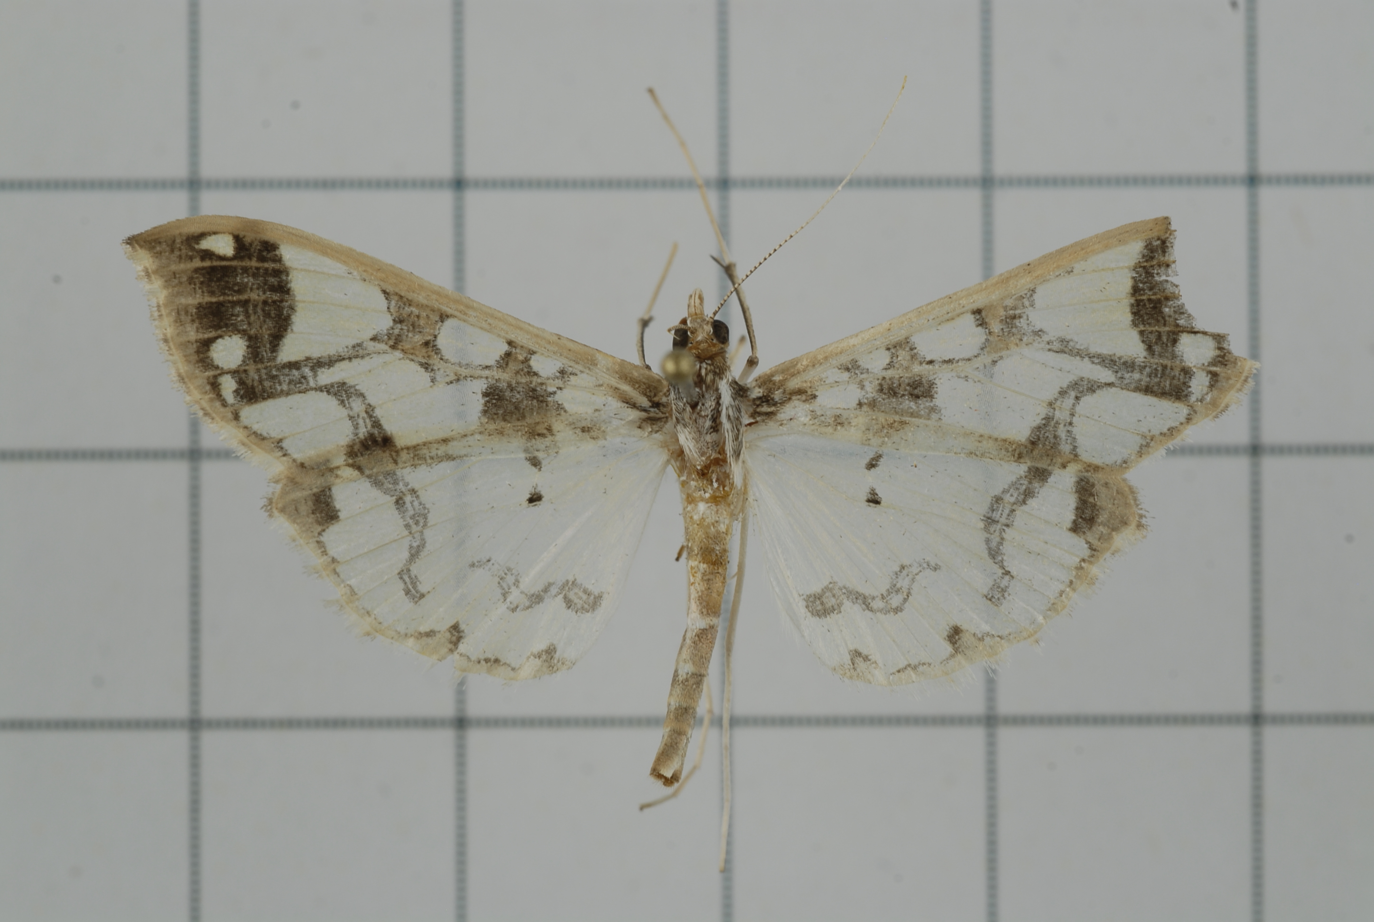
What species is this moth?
Polythlipta divaricata
